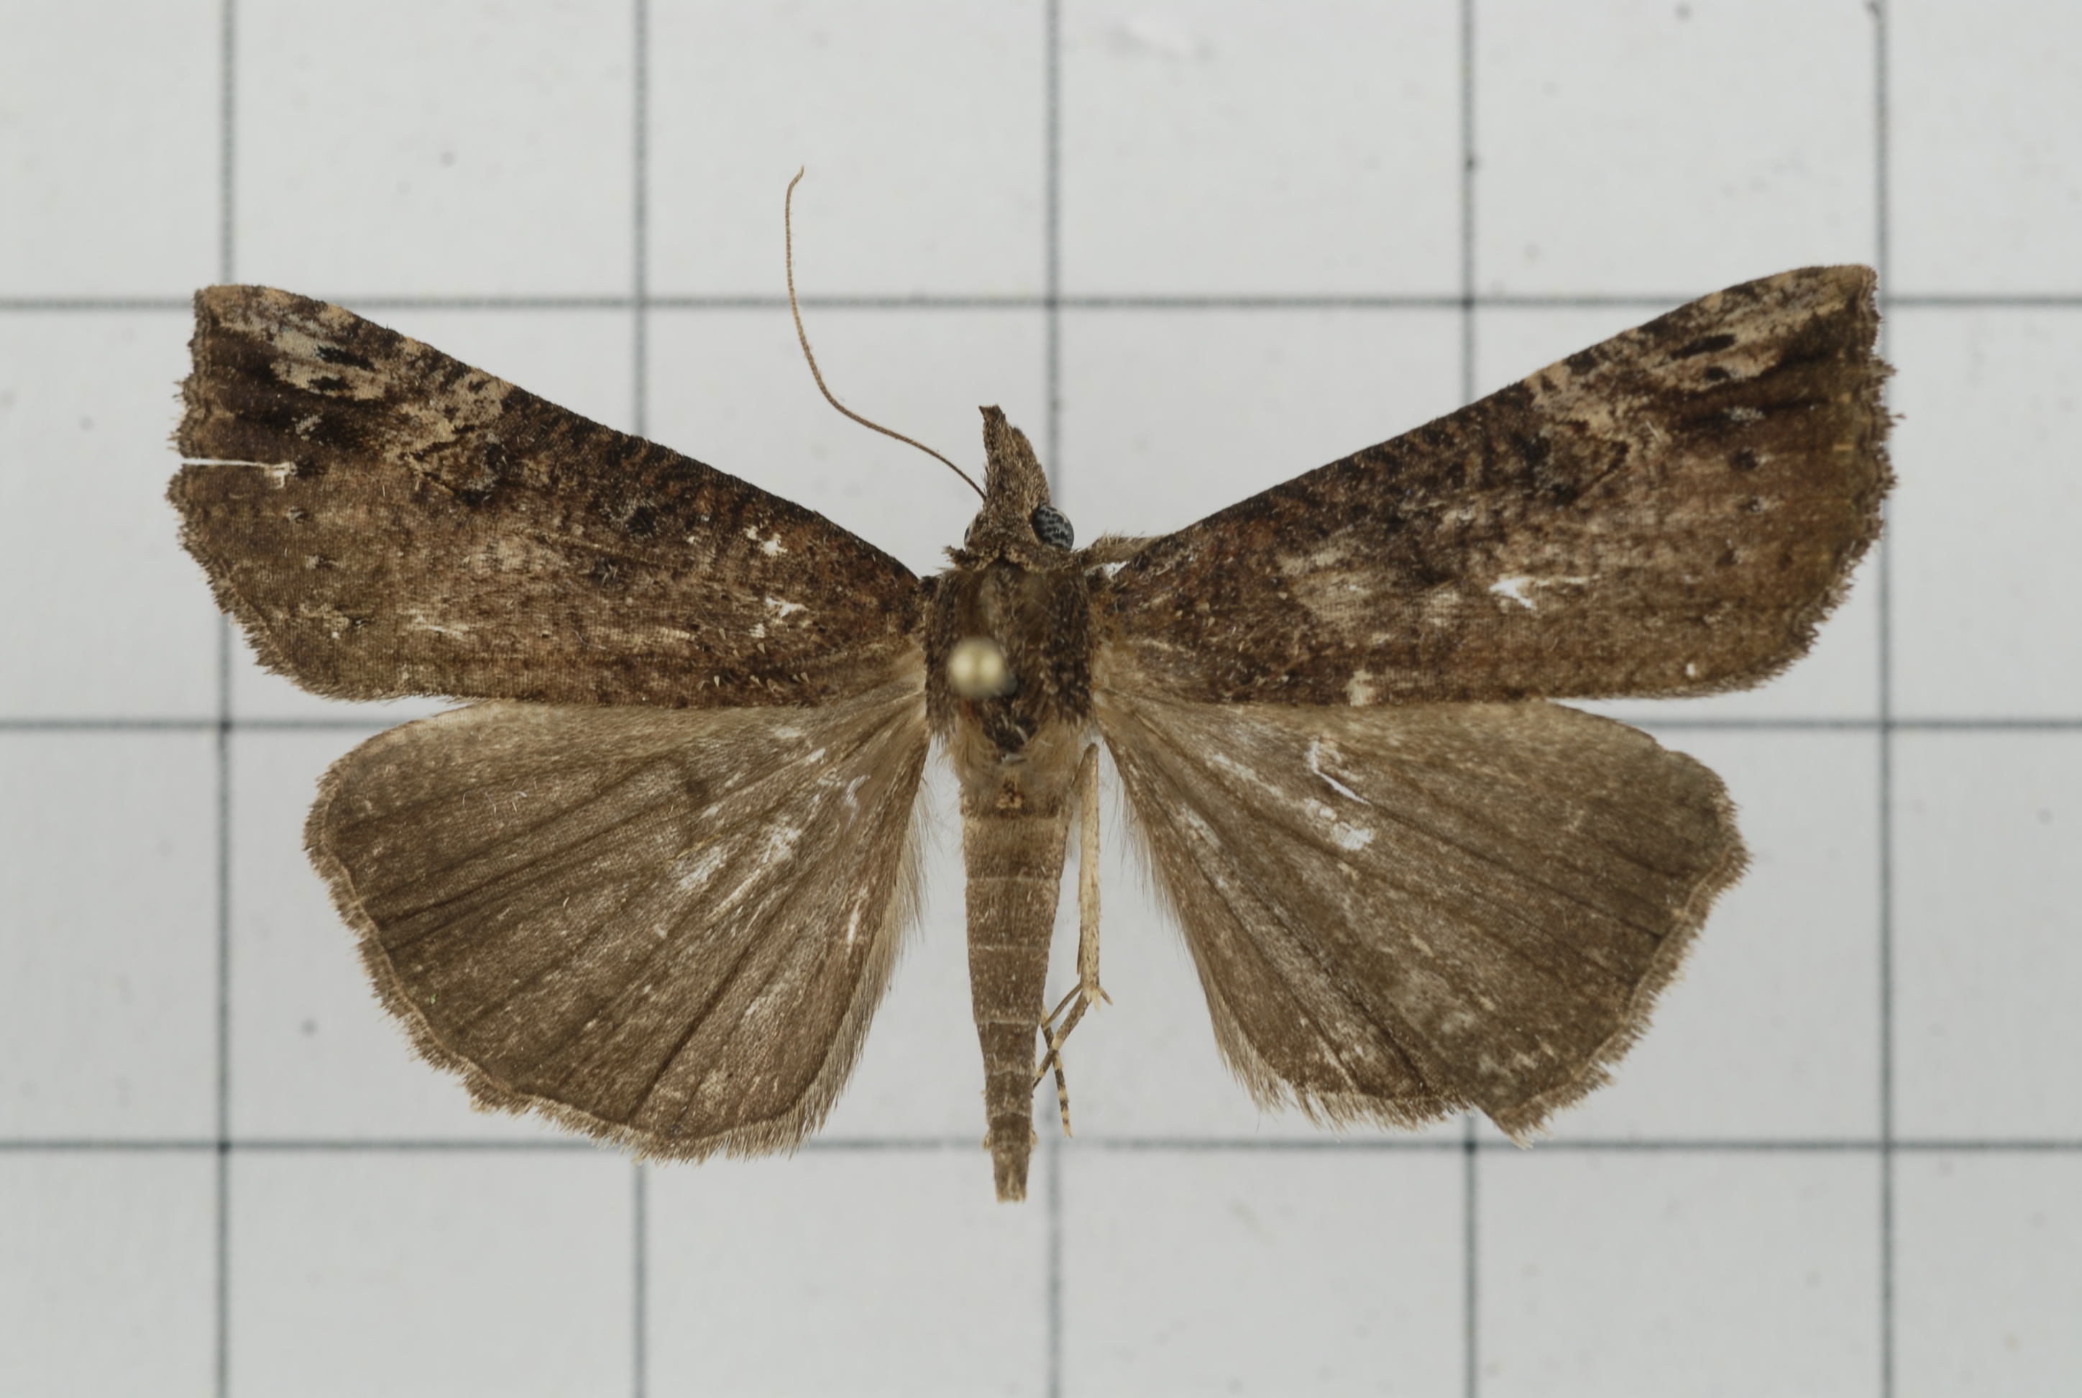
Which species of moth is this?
Hypena tristalis
